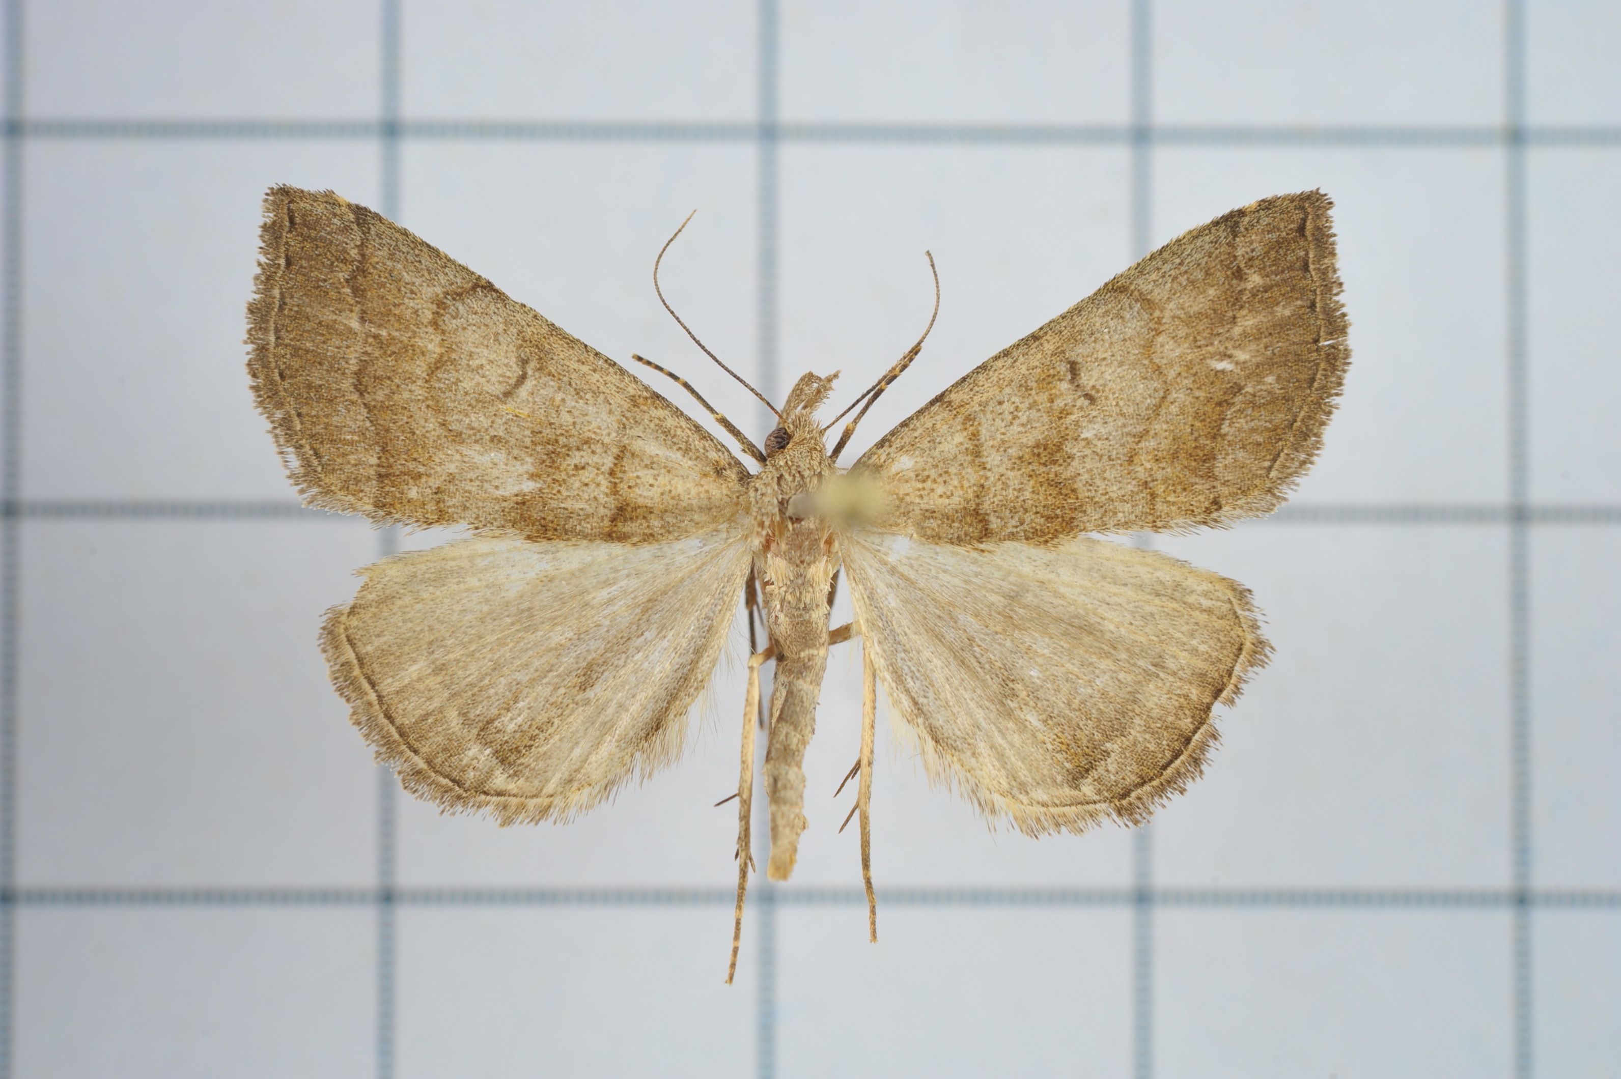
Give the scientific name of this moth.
Herminia undulata
